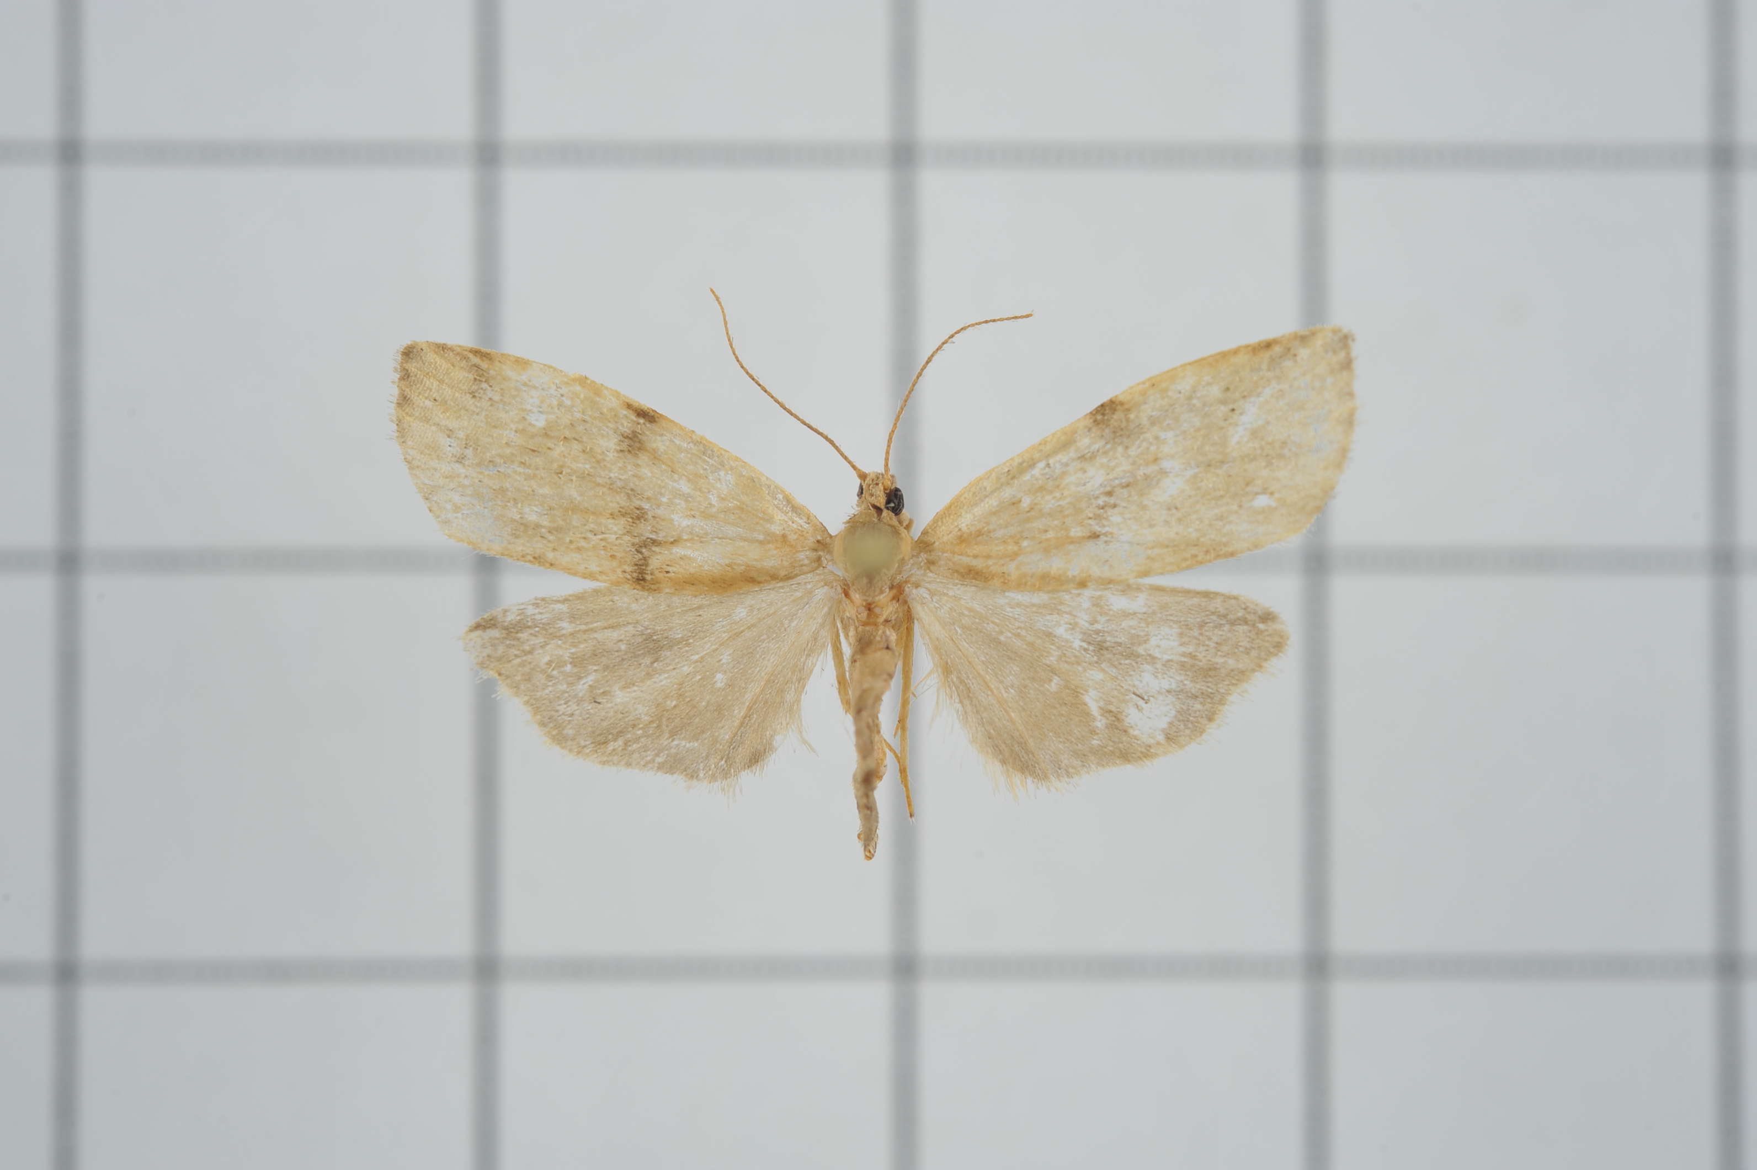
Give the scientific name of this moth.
Mithuna arizana
